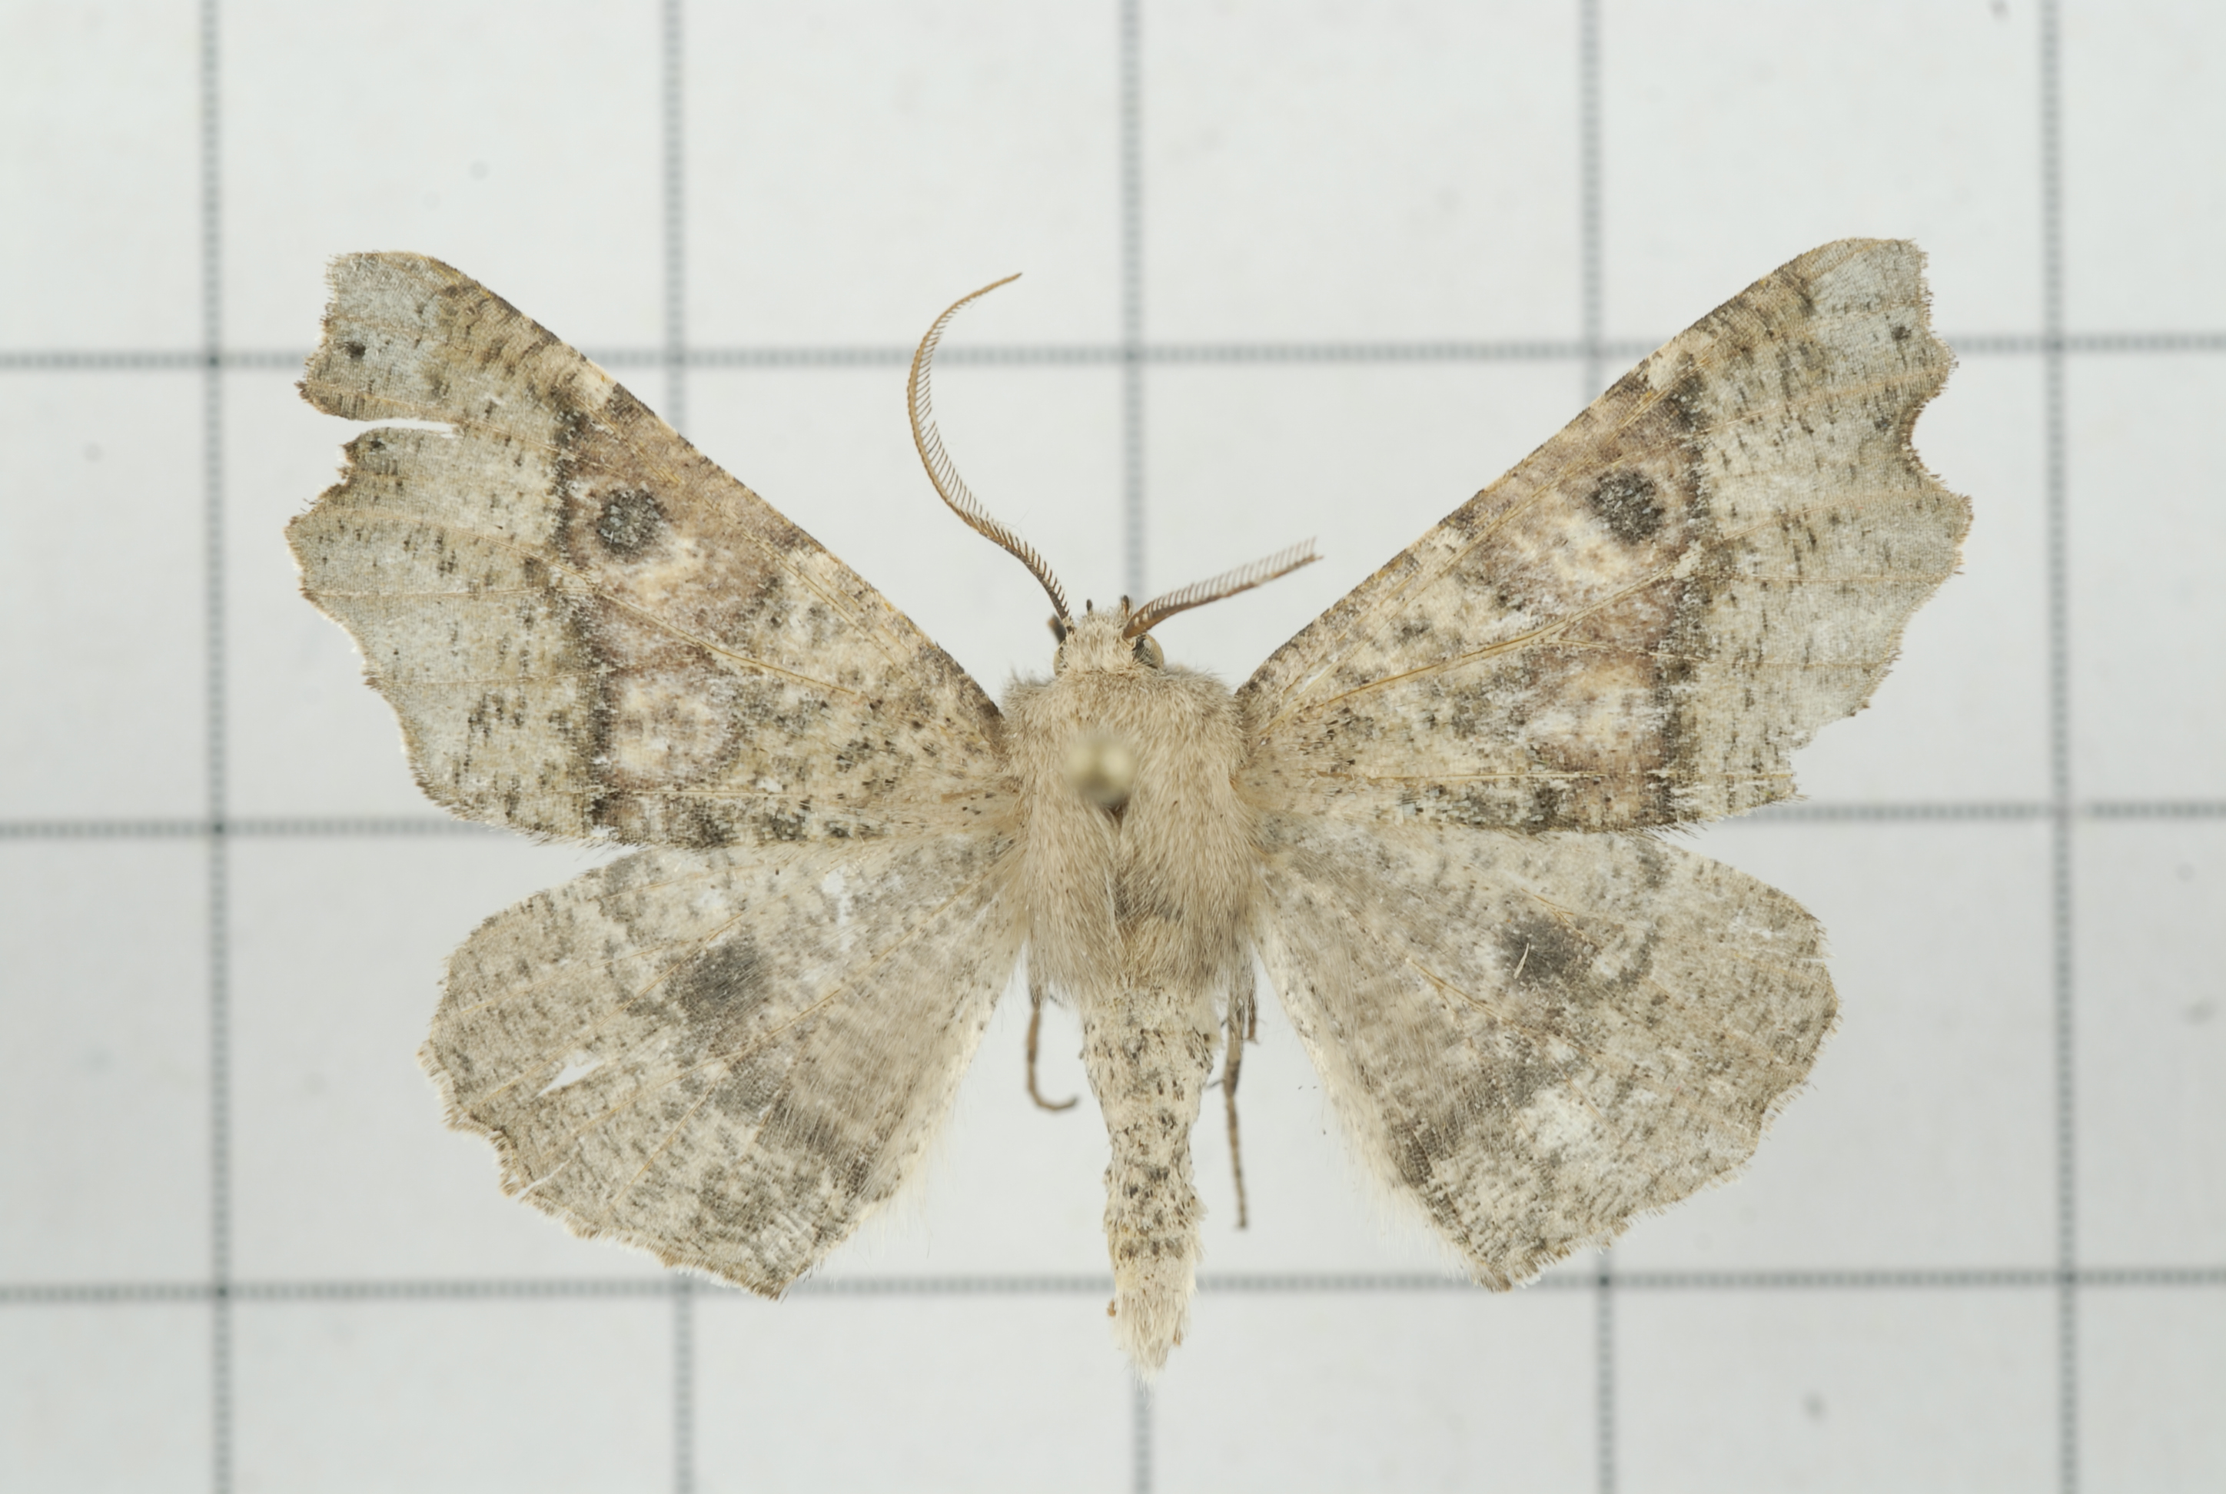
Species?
Odontopera insulata insulata
